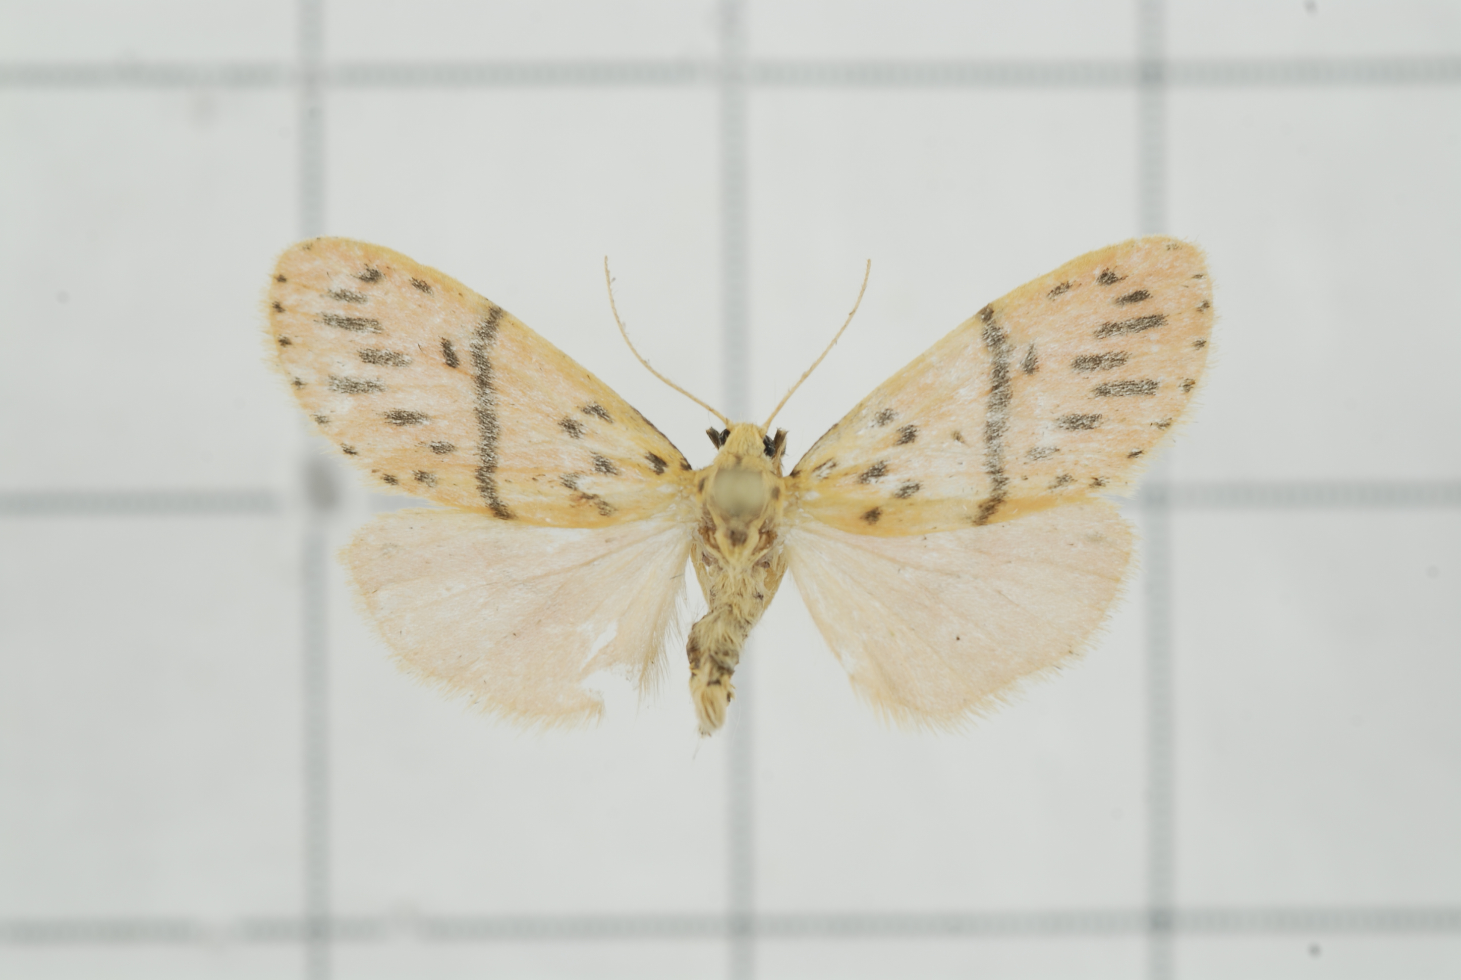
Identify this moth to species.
Miltochrista acteola
